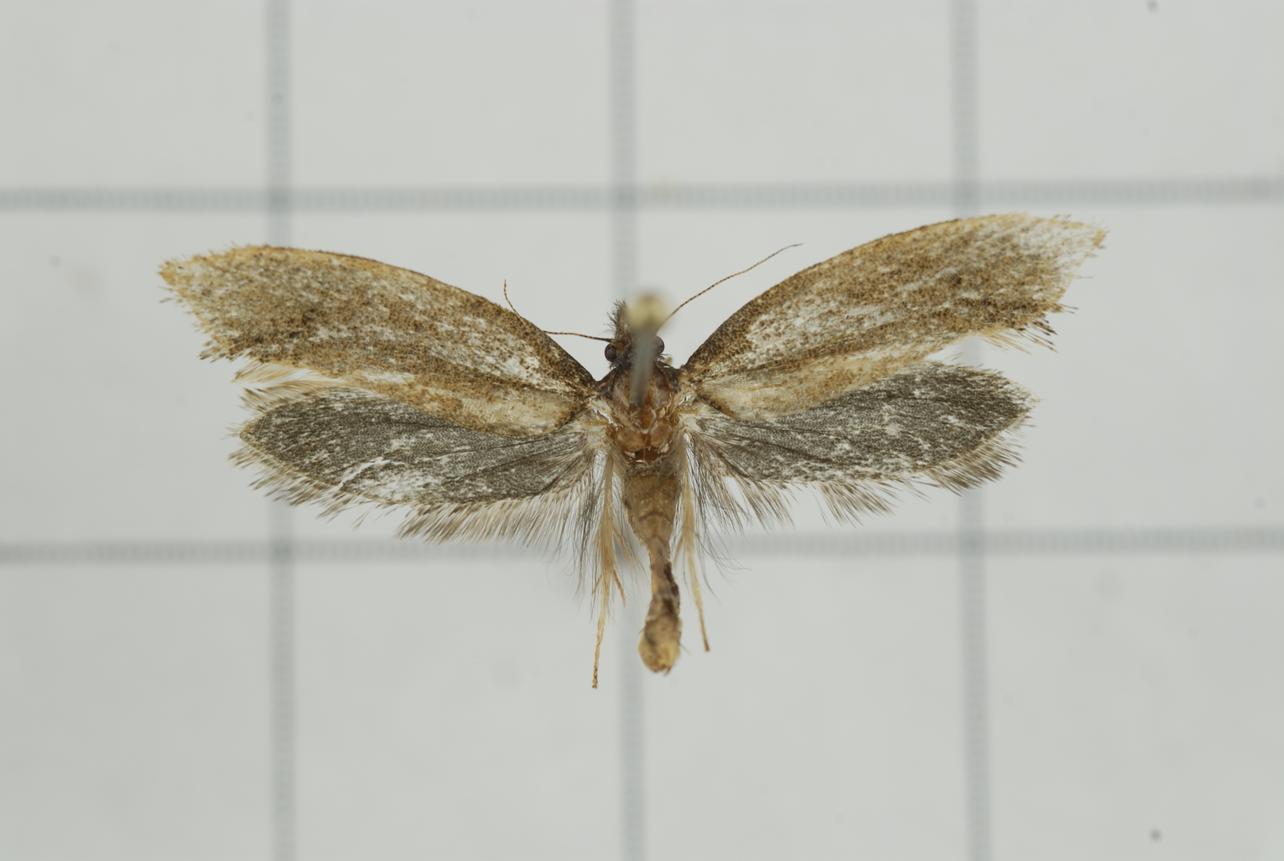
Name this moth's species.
Machaeropteris petalacma
